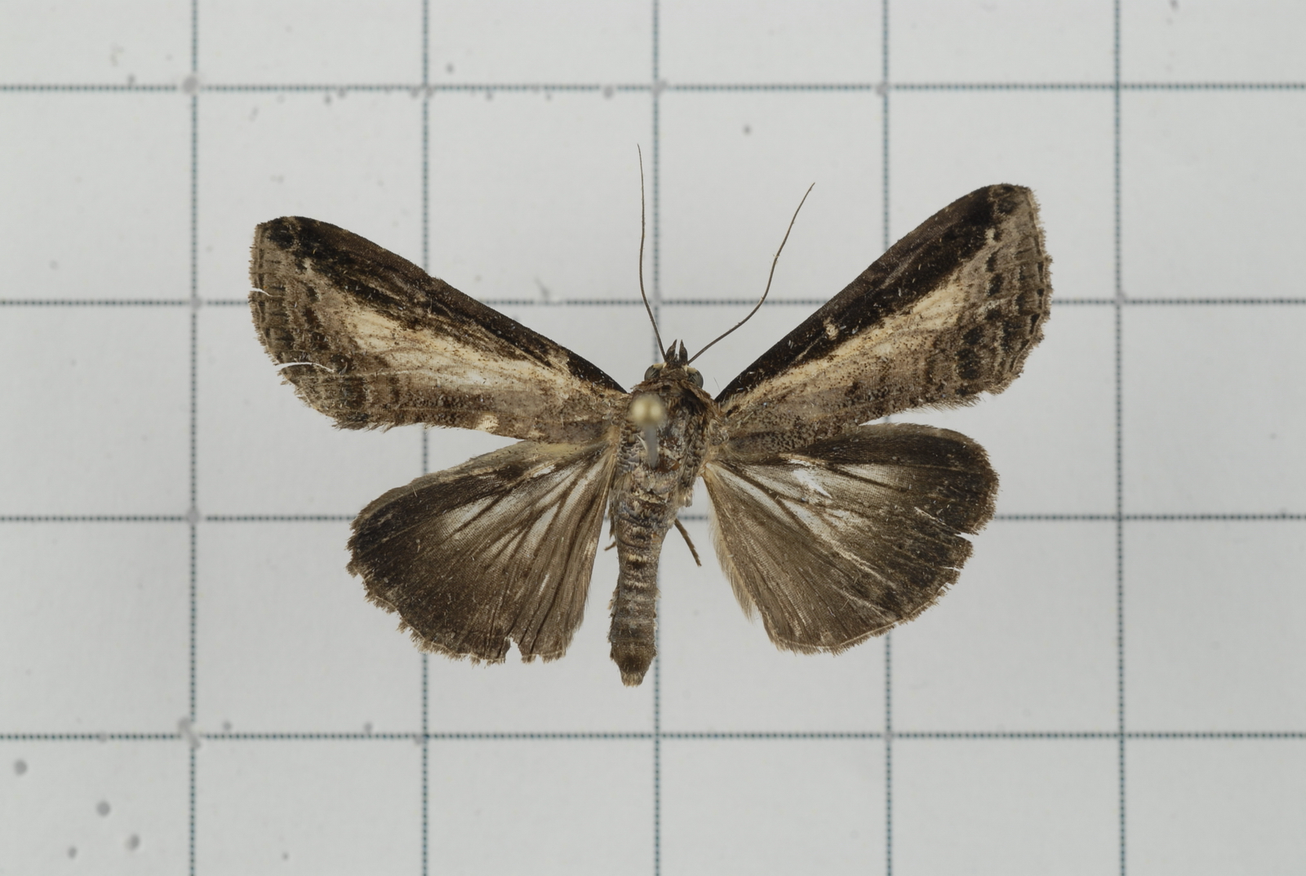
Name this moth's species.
Lophoptera squammigera
